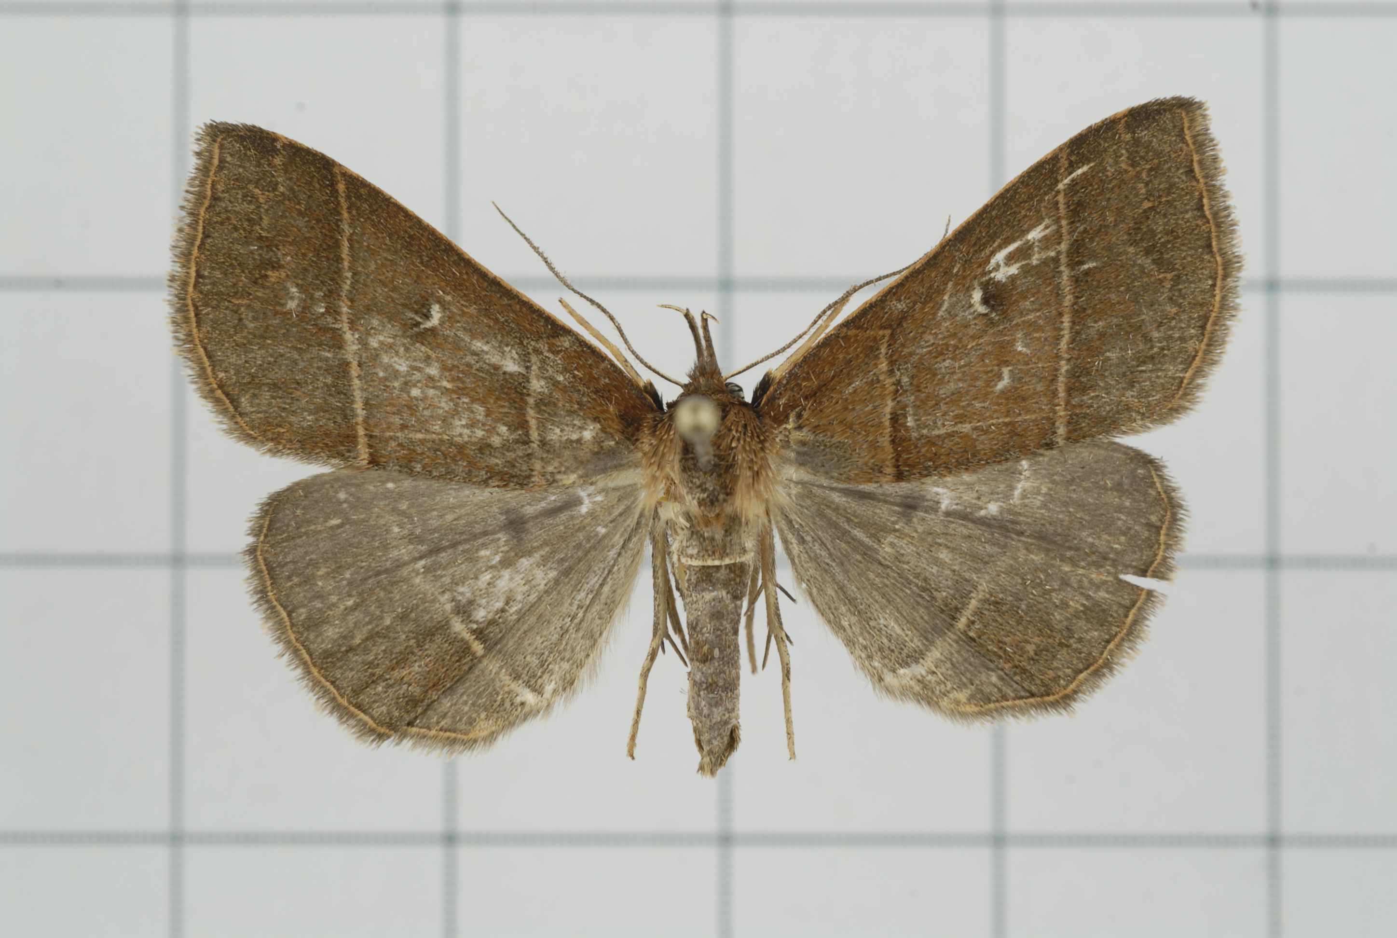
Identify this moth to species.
Bertula venata
